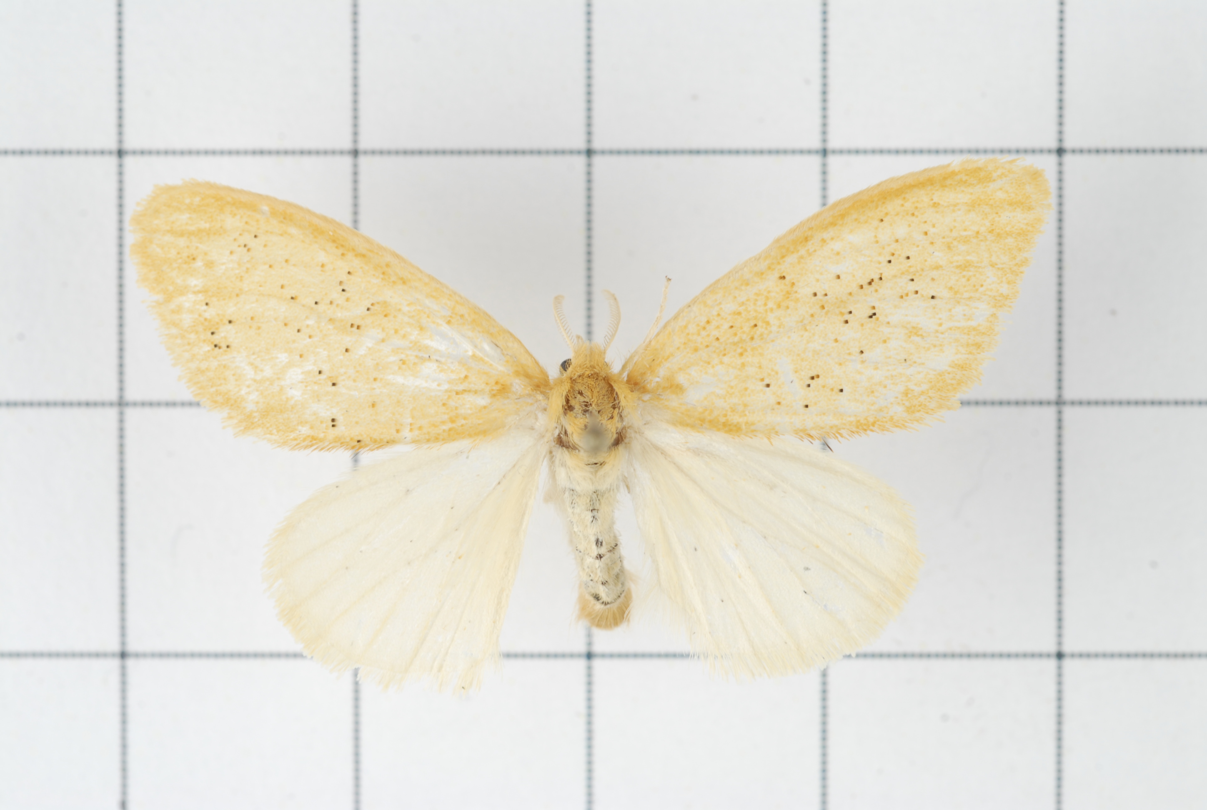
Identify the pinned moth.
Euproctis sparsa
